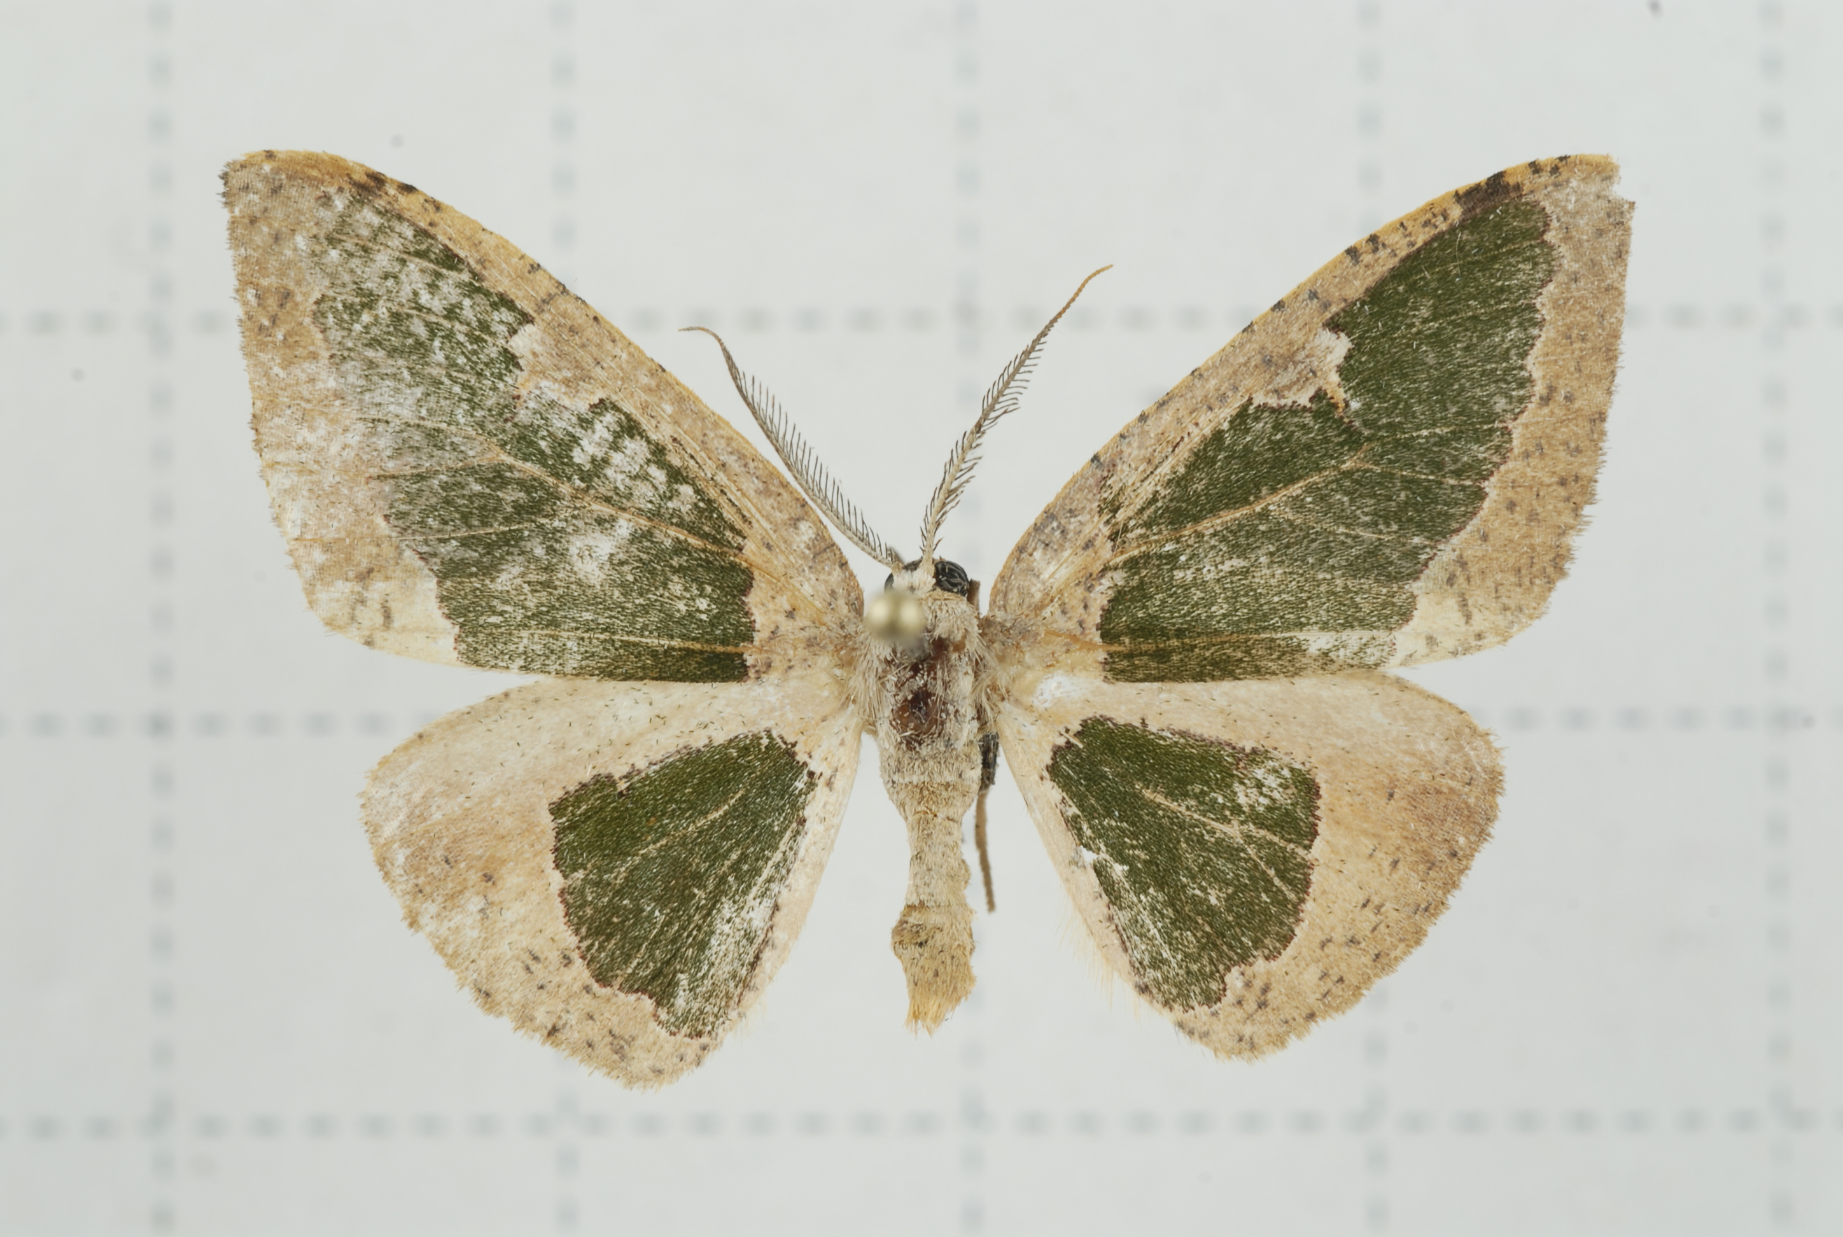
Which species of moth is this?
Celenna festivaria formosensis
